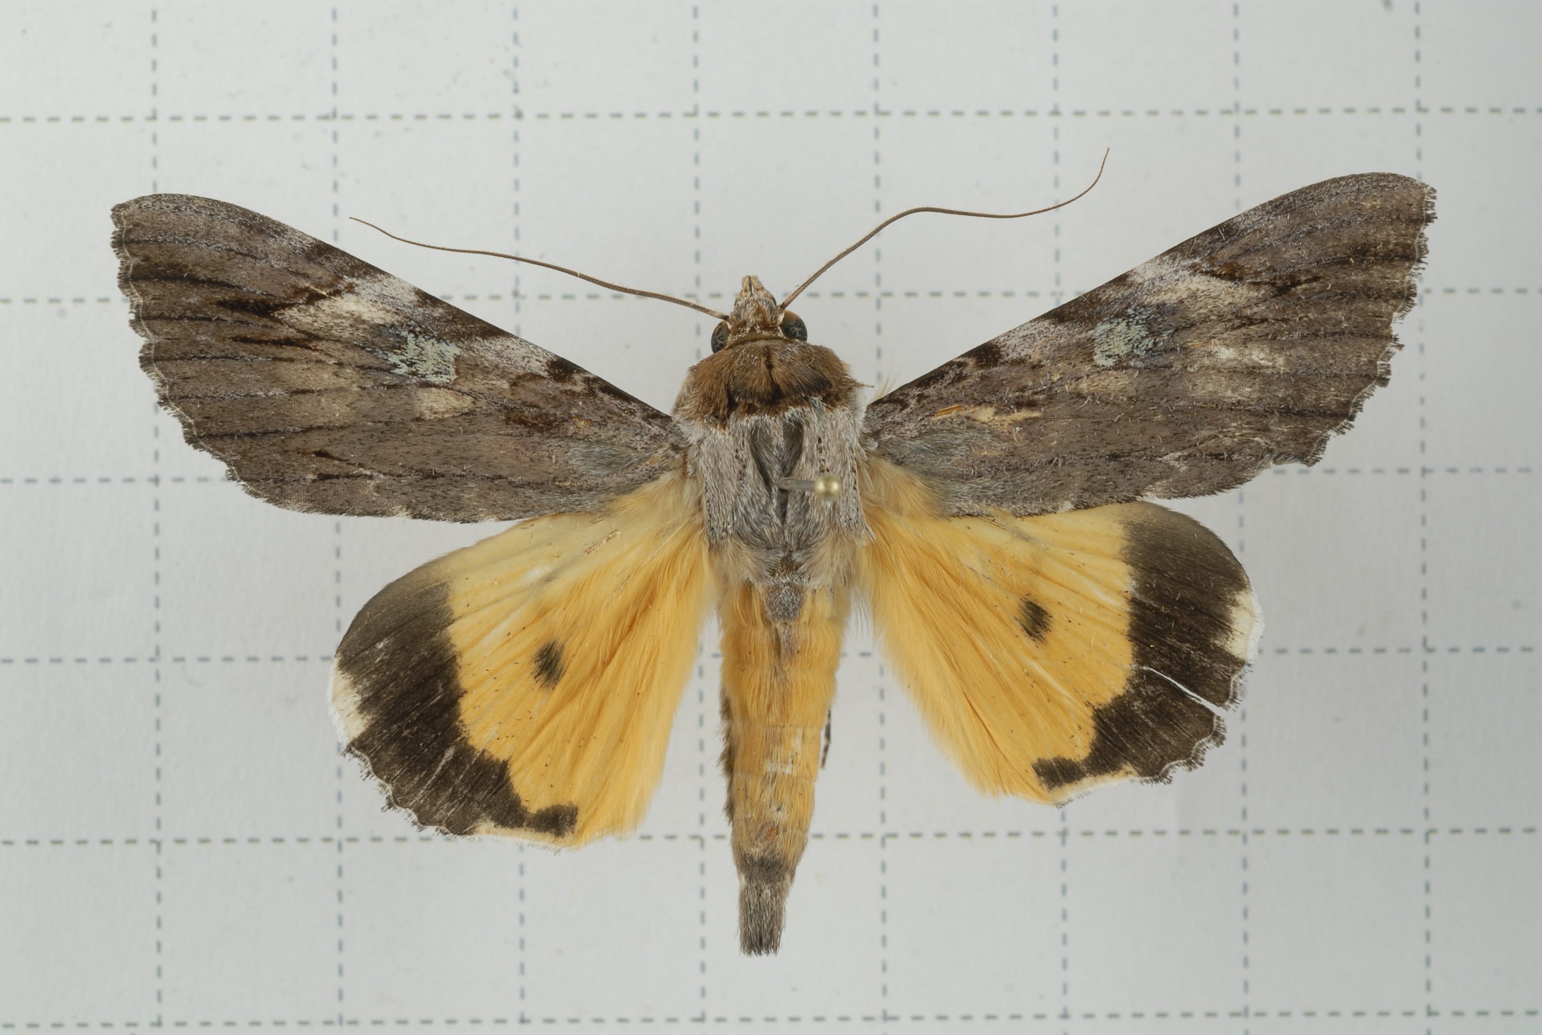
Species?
Paracatocala macula macula
